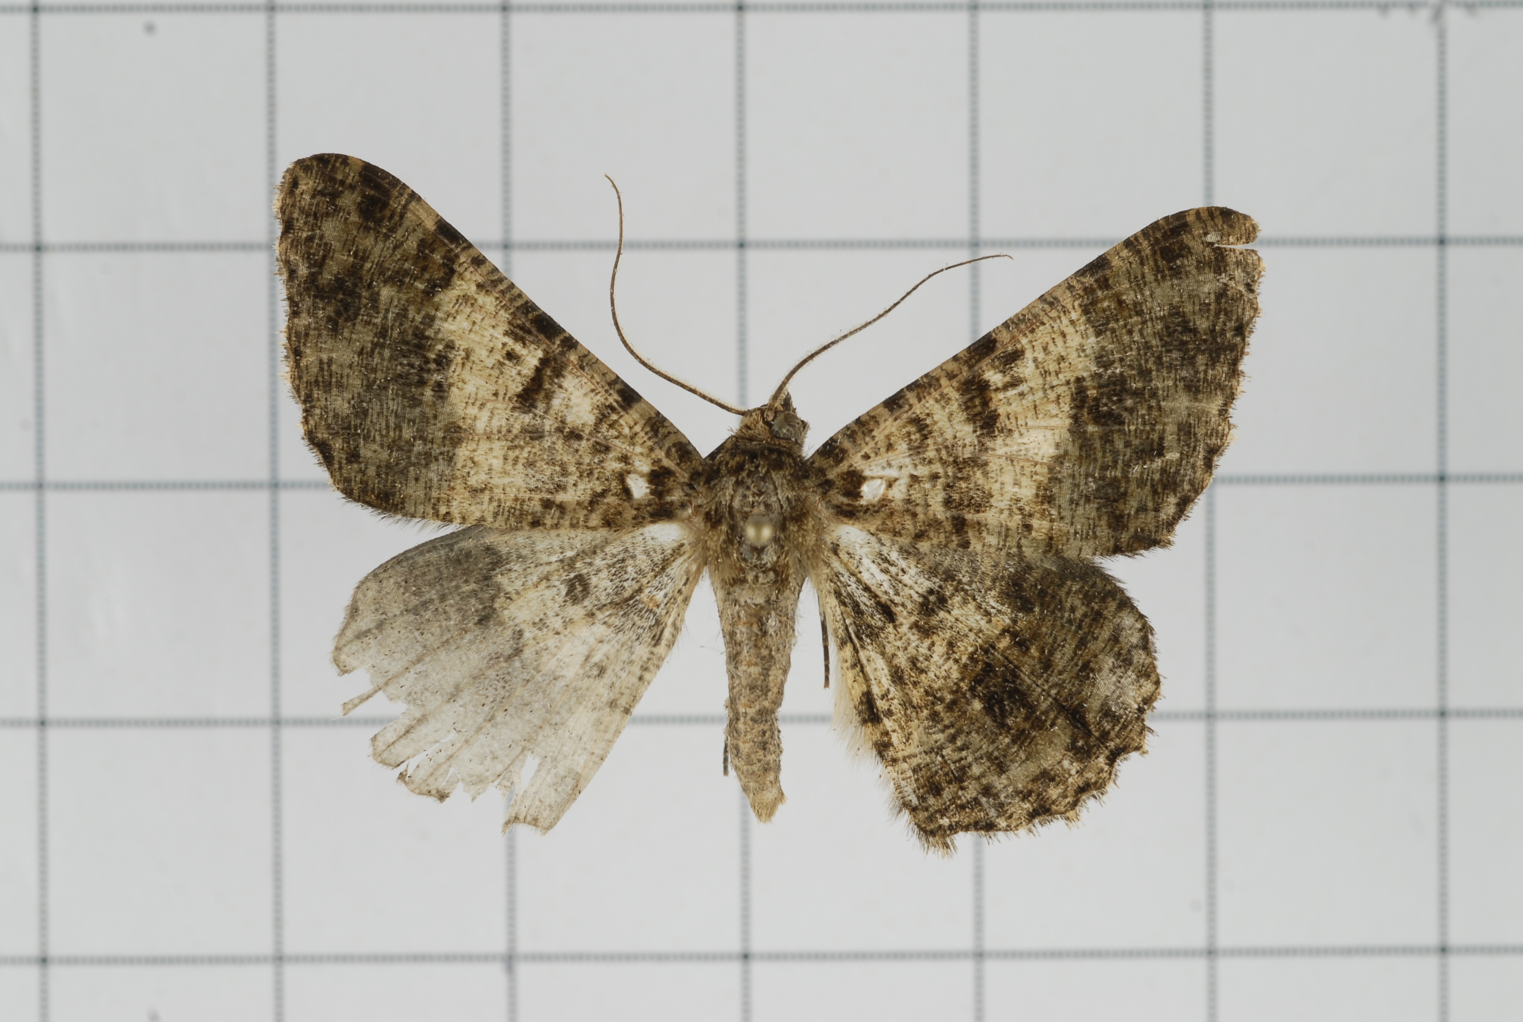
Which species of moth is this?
Racotis boarmiaria
